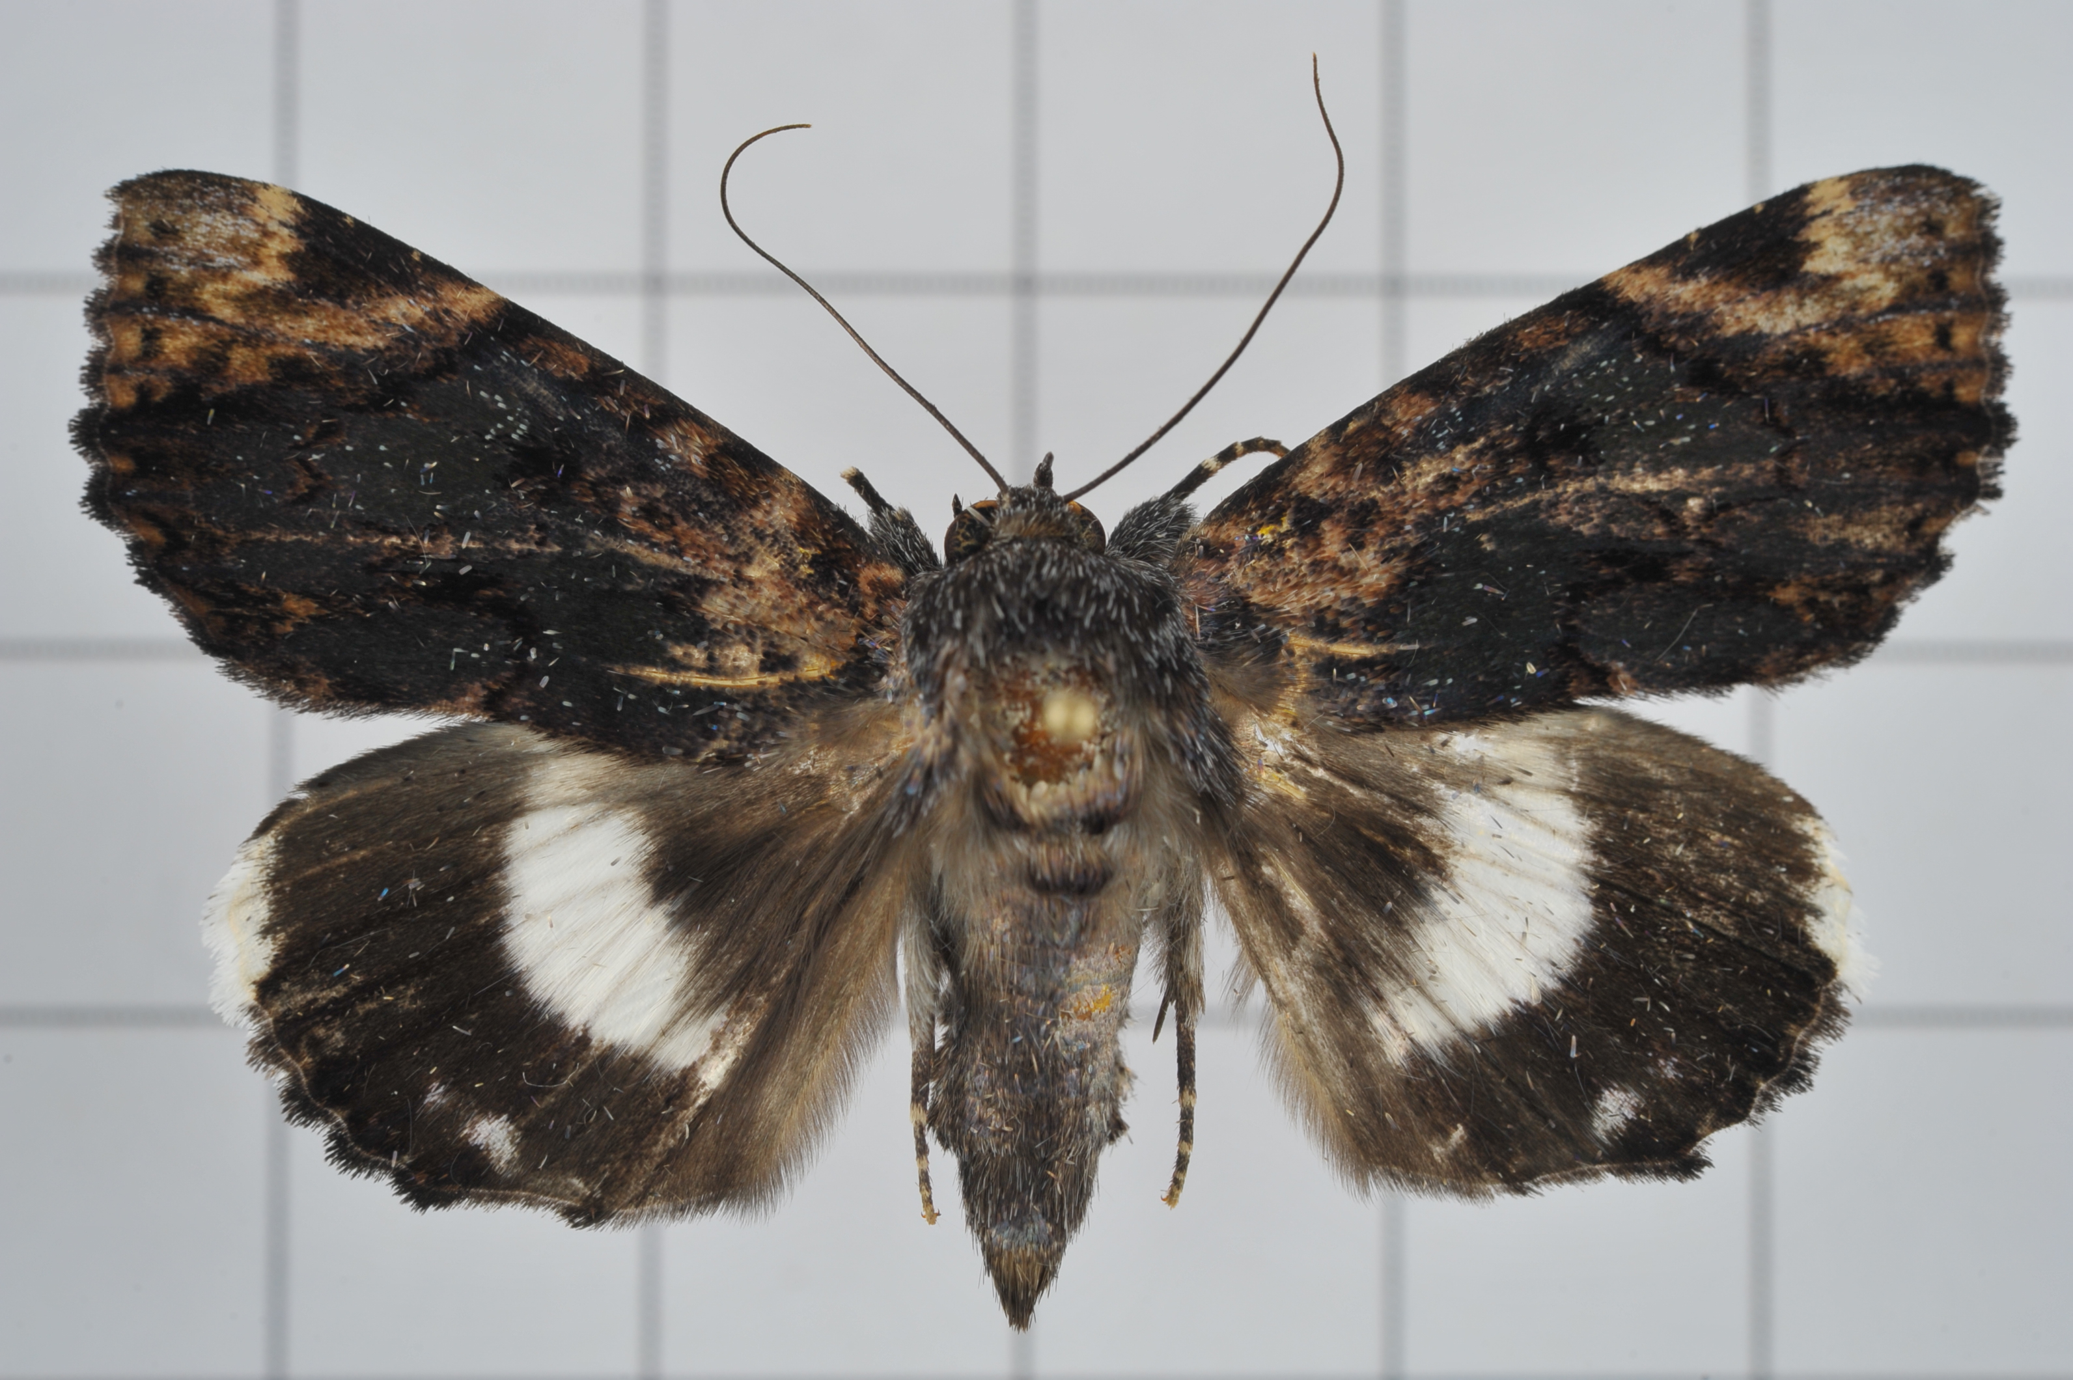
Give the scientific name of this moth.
Catephia linteola
